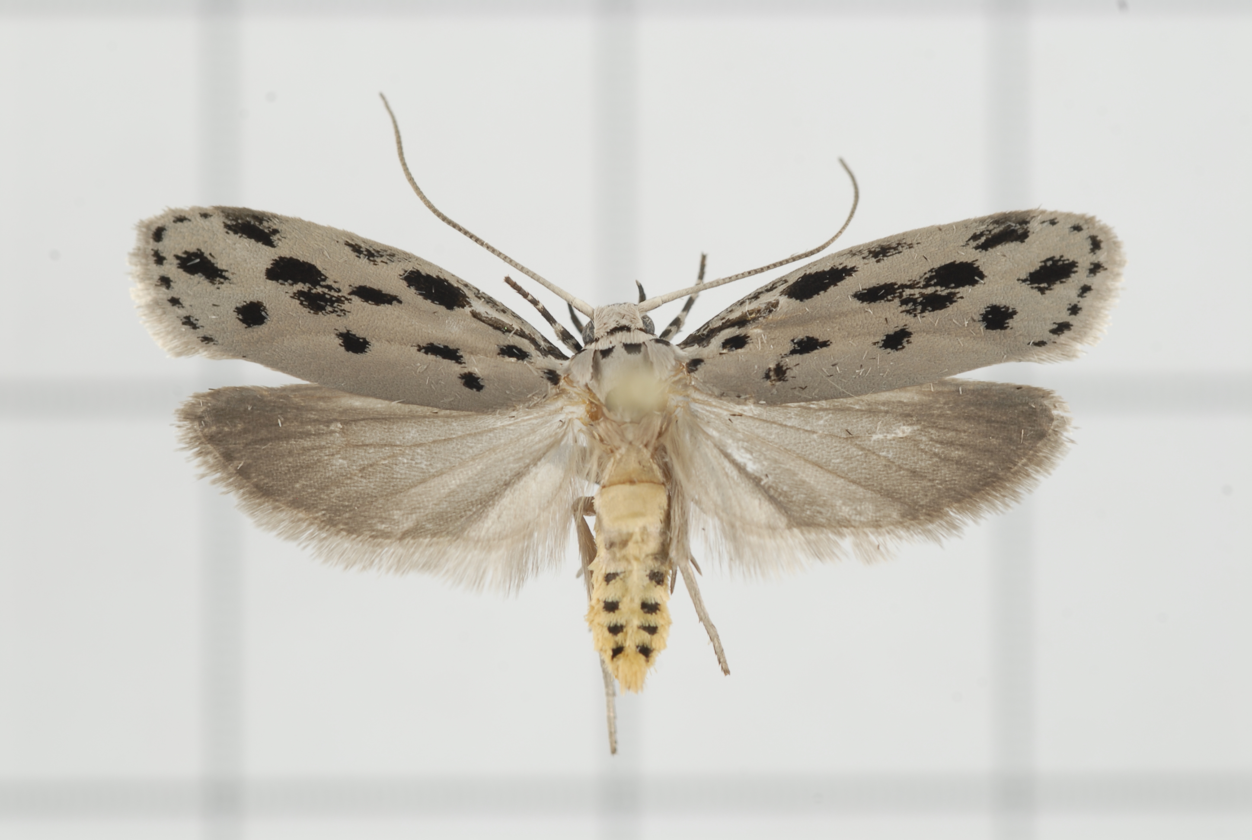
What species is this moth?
Ethmia epitrocha
